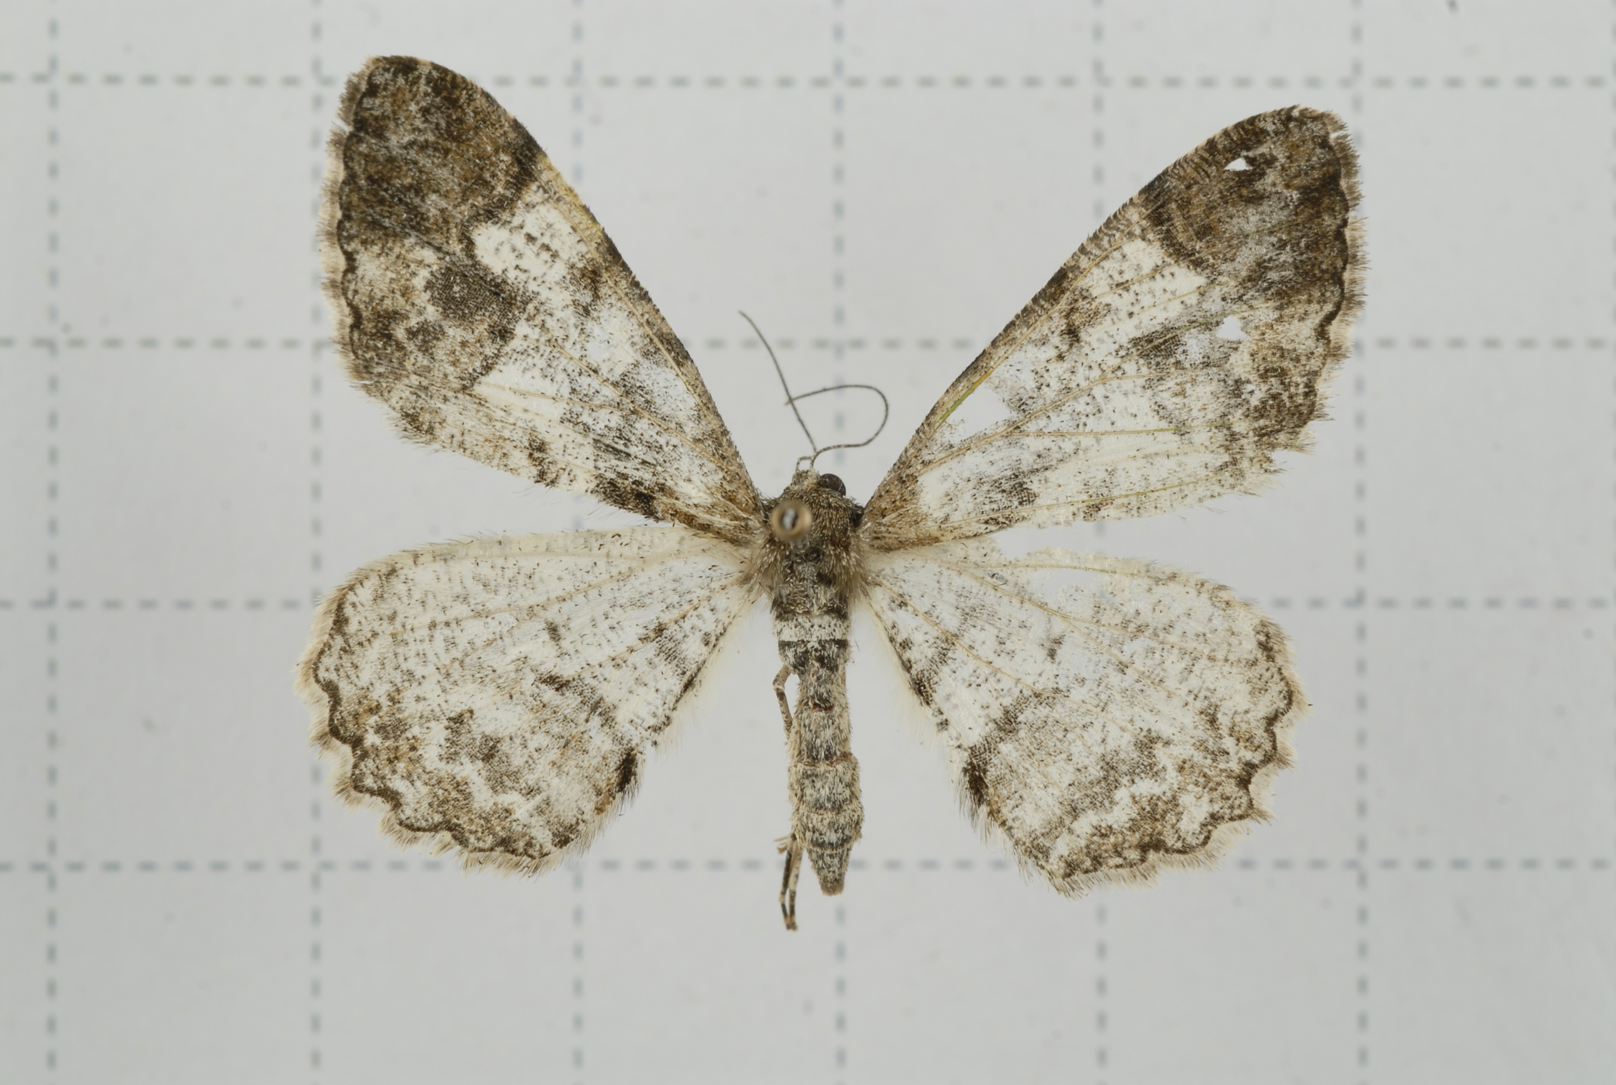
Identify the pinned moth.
Alcis admissaria undularia
